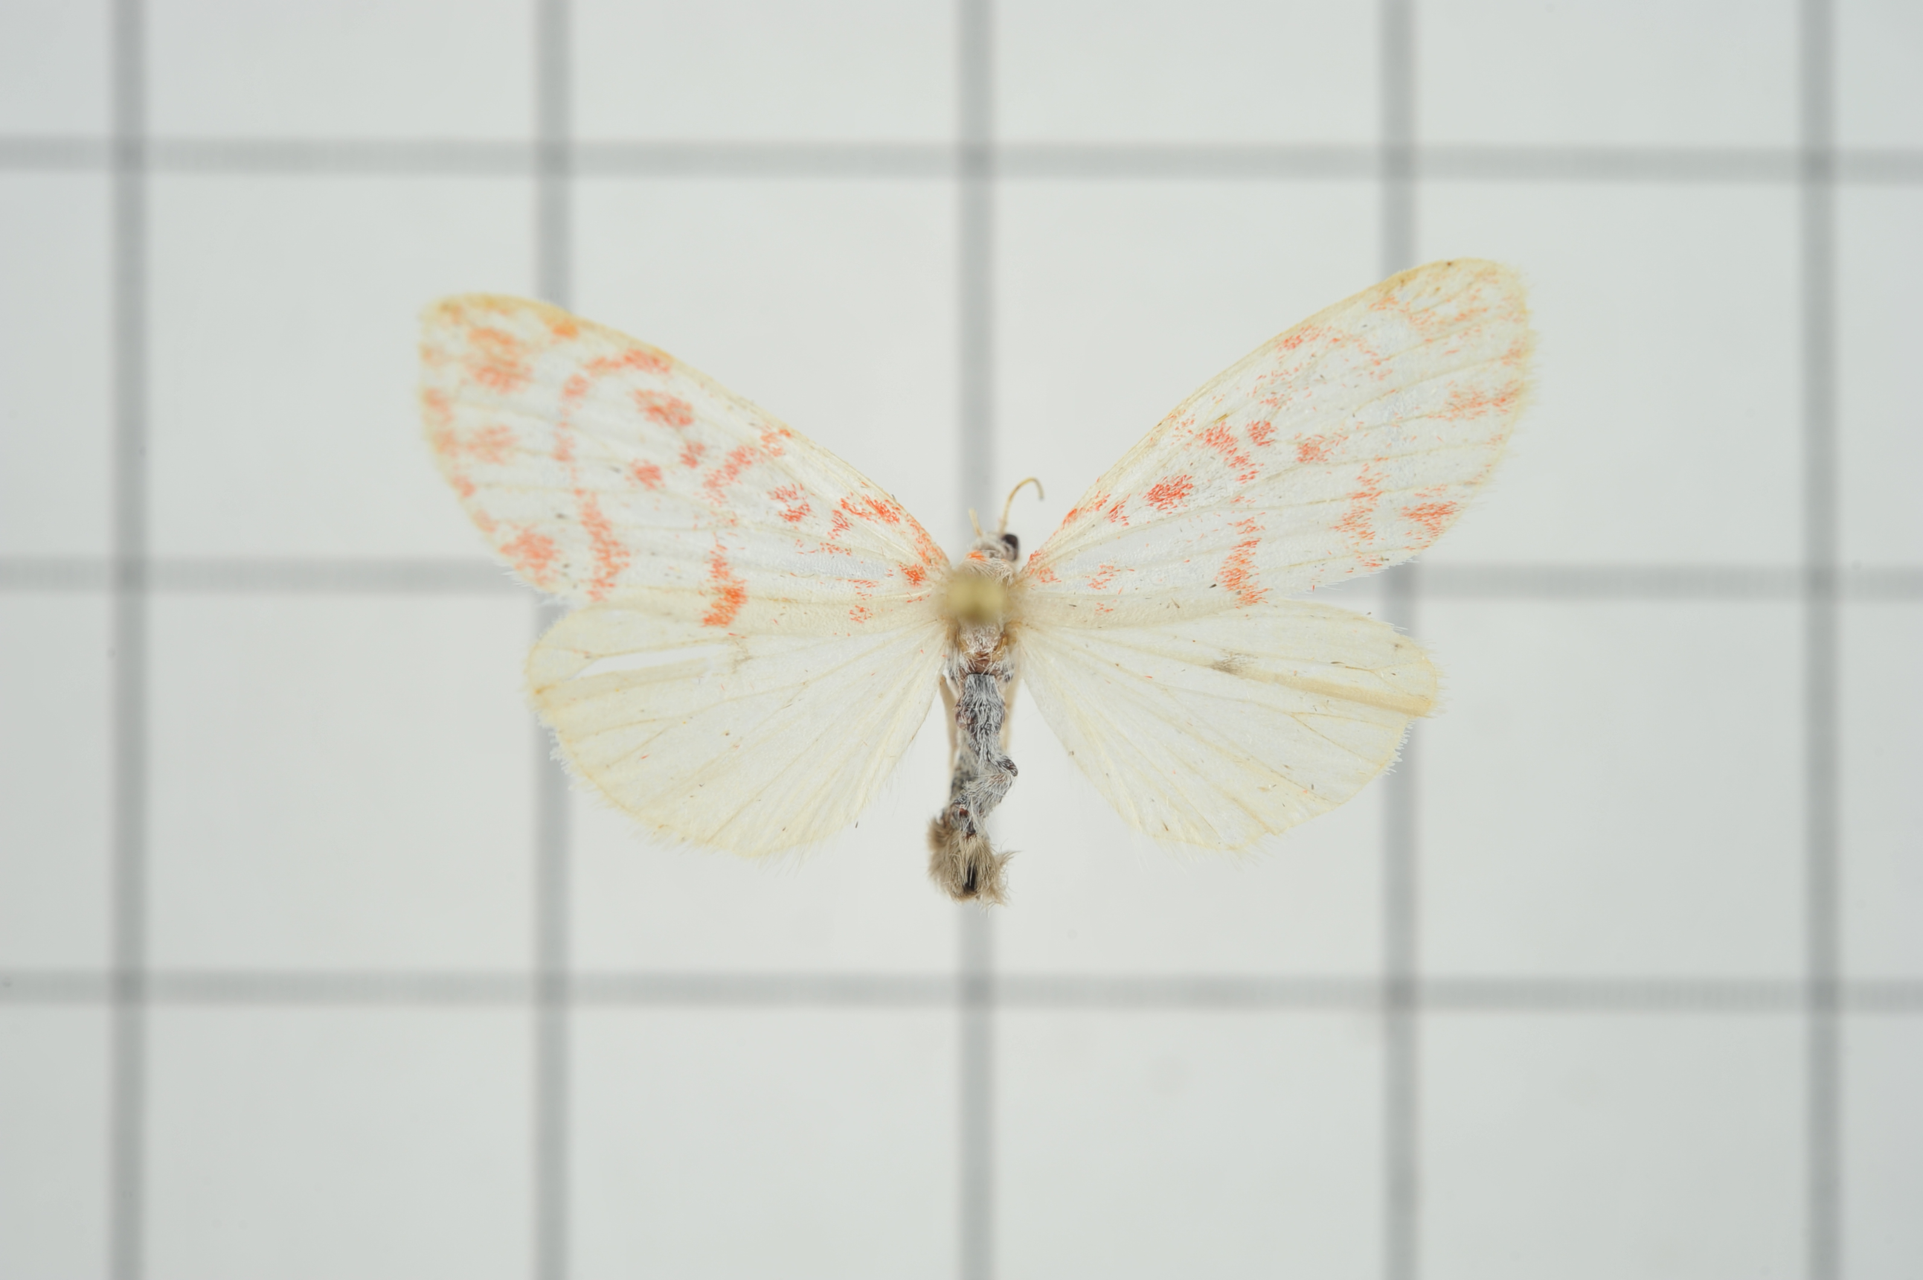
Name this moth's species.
Nephelomilta karenkonis
